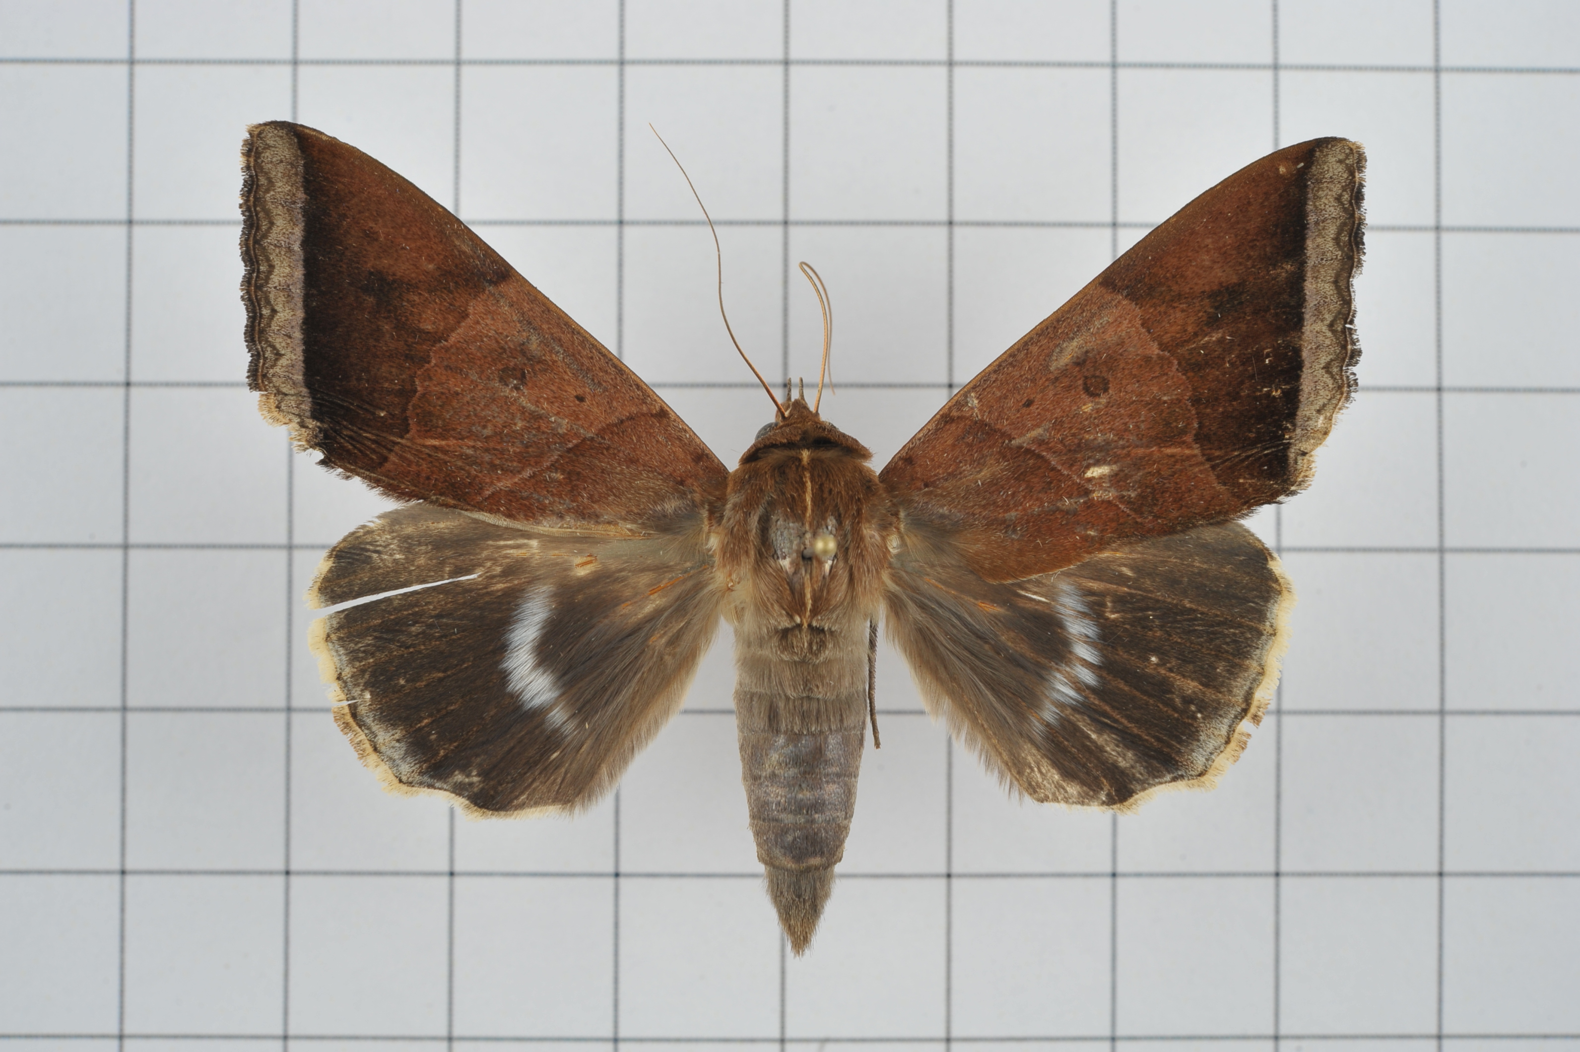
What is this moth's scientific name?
Artena dotata
